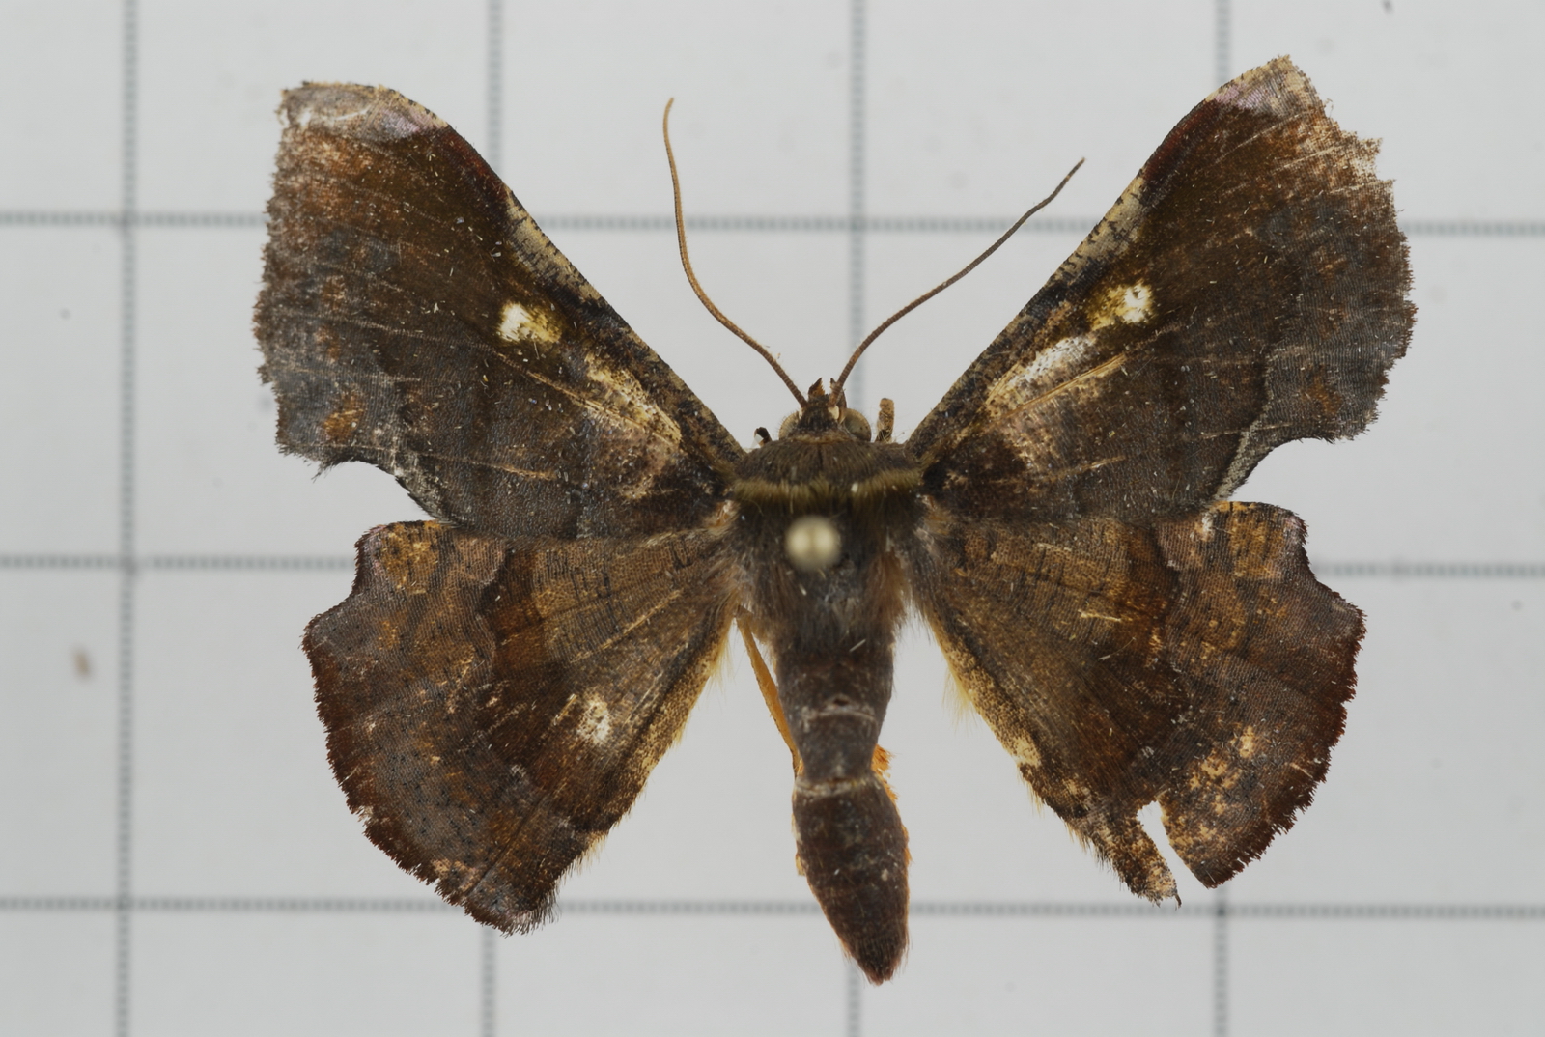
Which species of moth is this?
Fascellina chromataria
